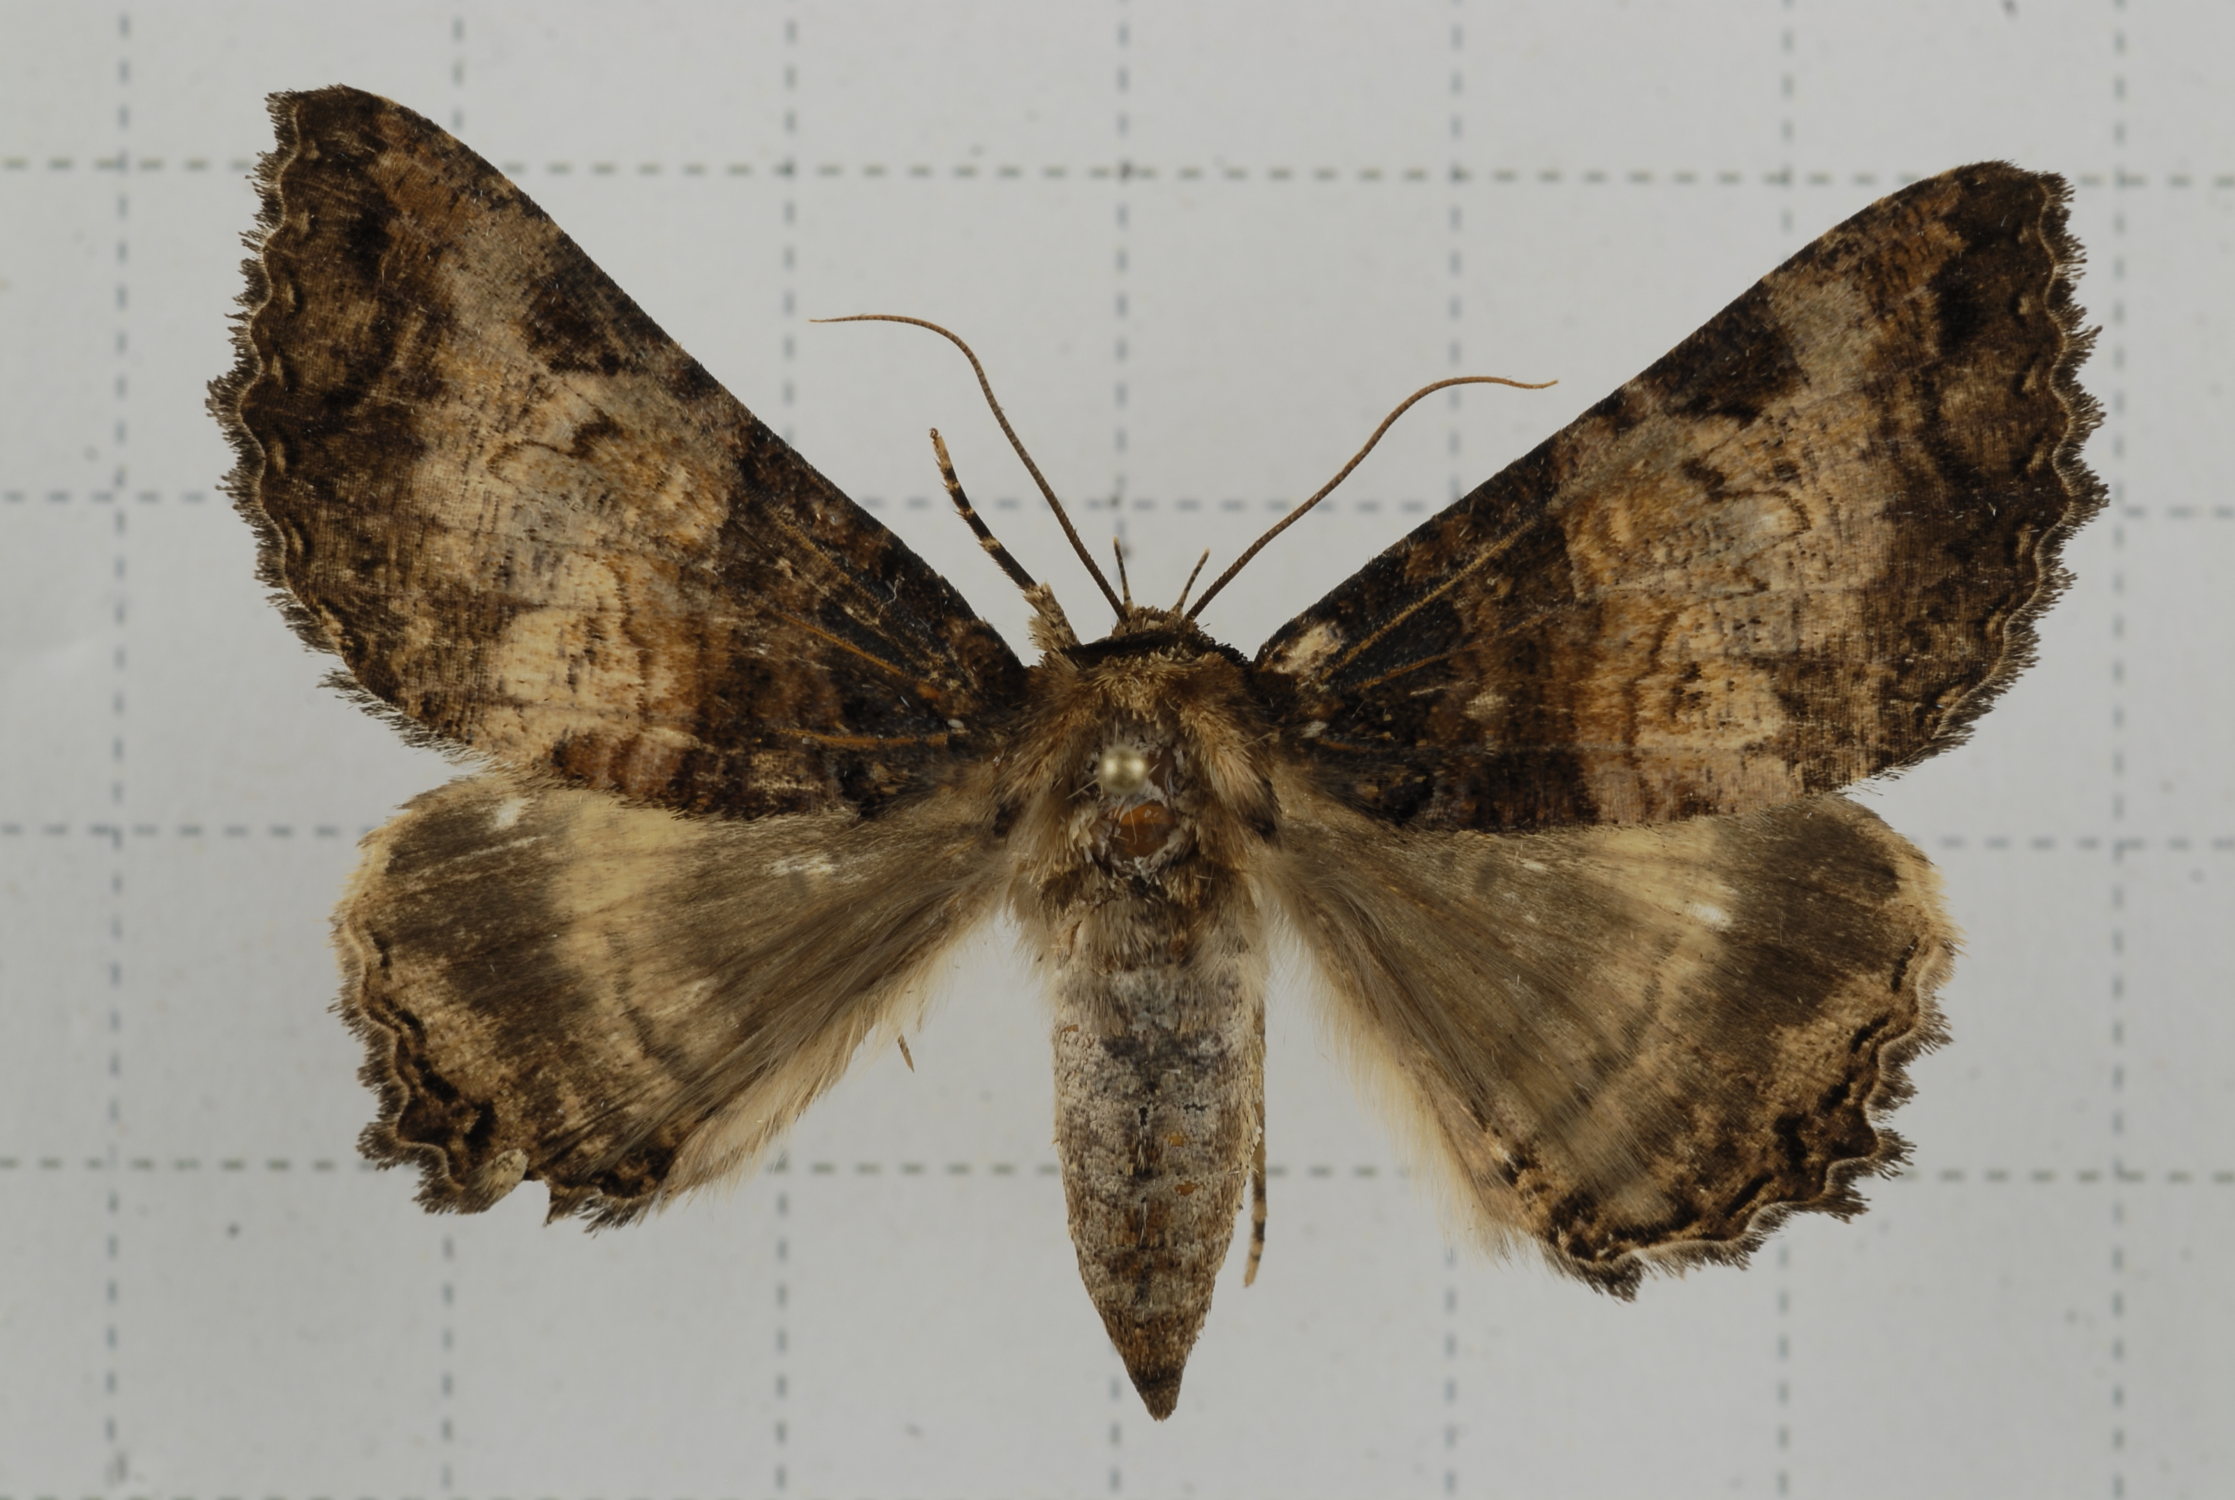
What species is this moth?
Daddala lucilla
